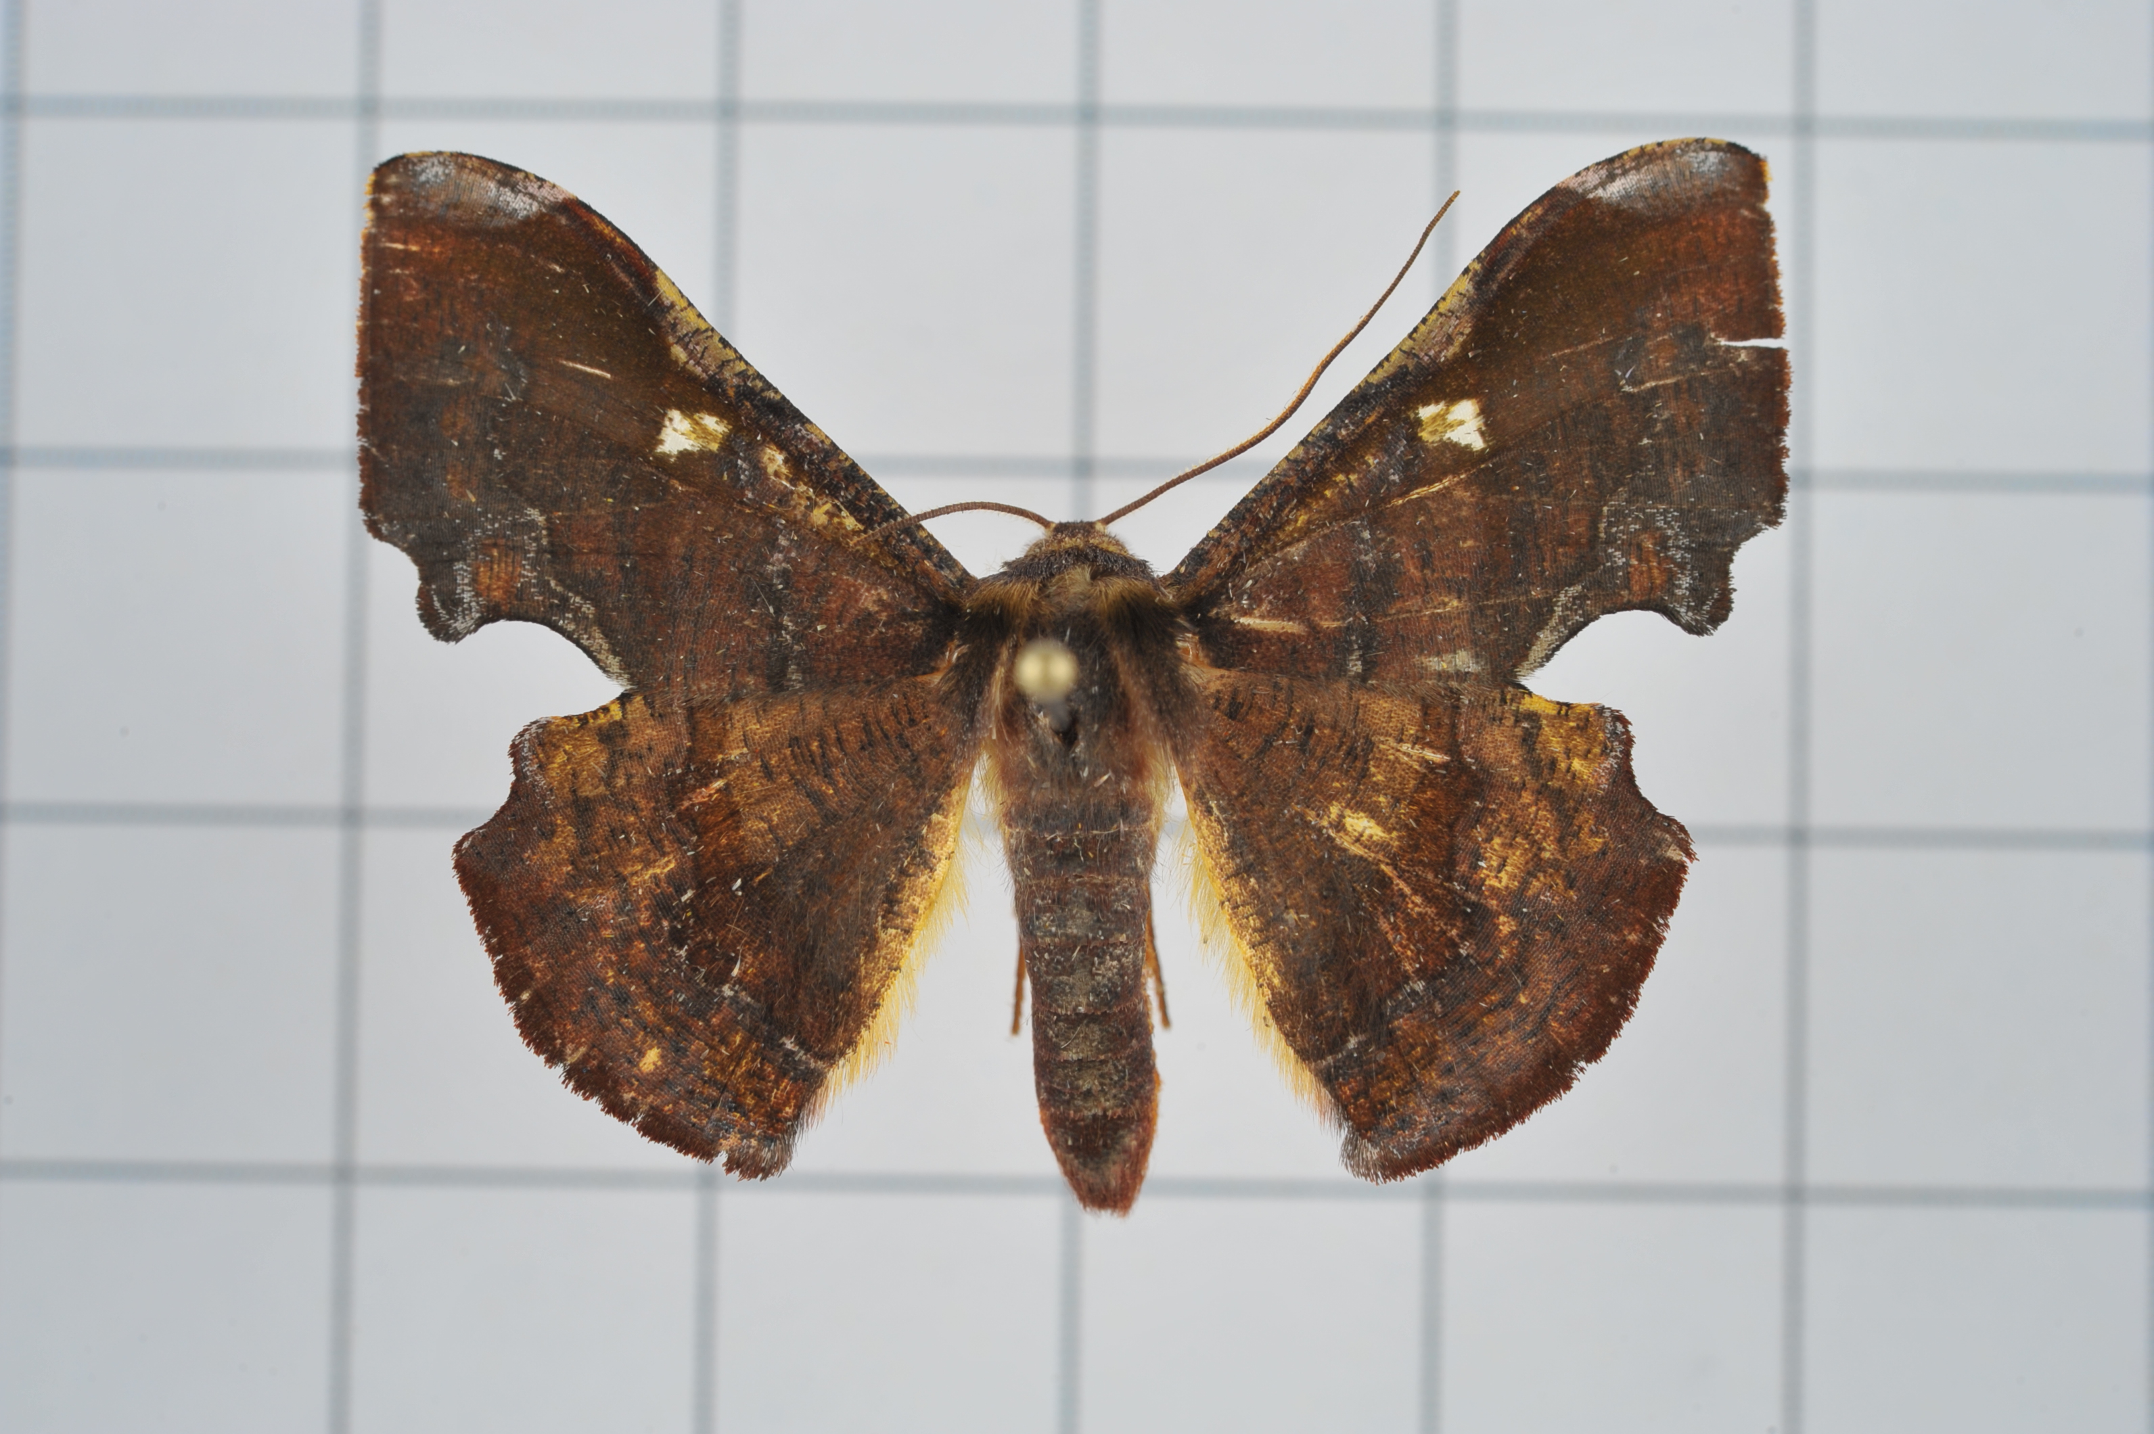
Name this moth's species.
Fascellina chromataria
